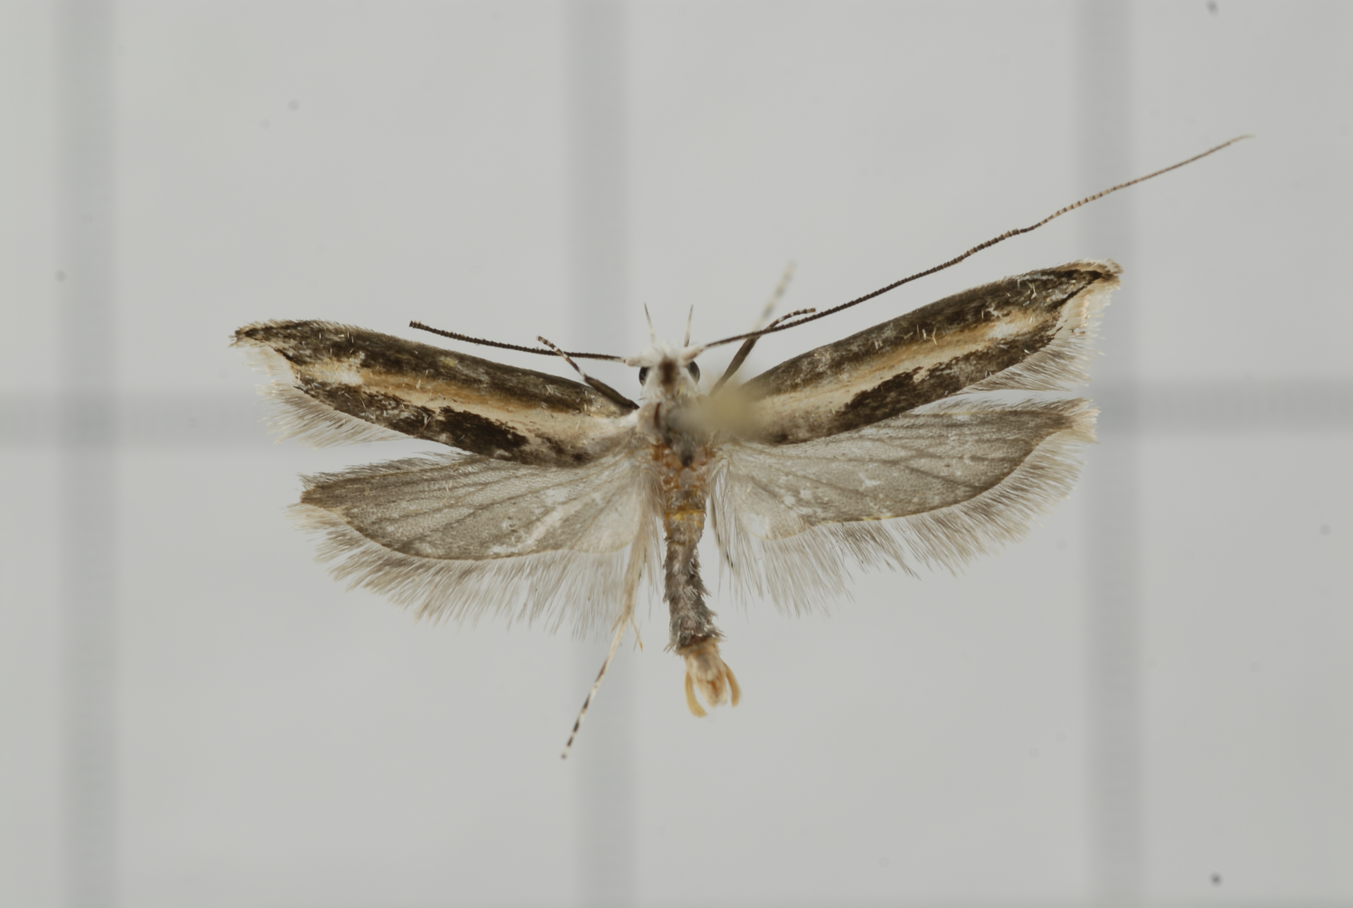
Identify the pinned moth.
Agriothera issikii
